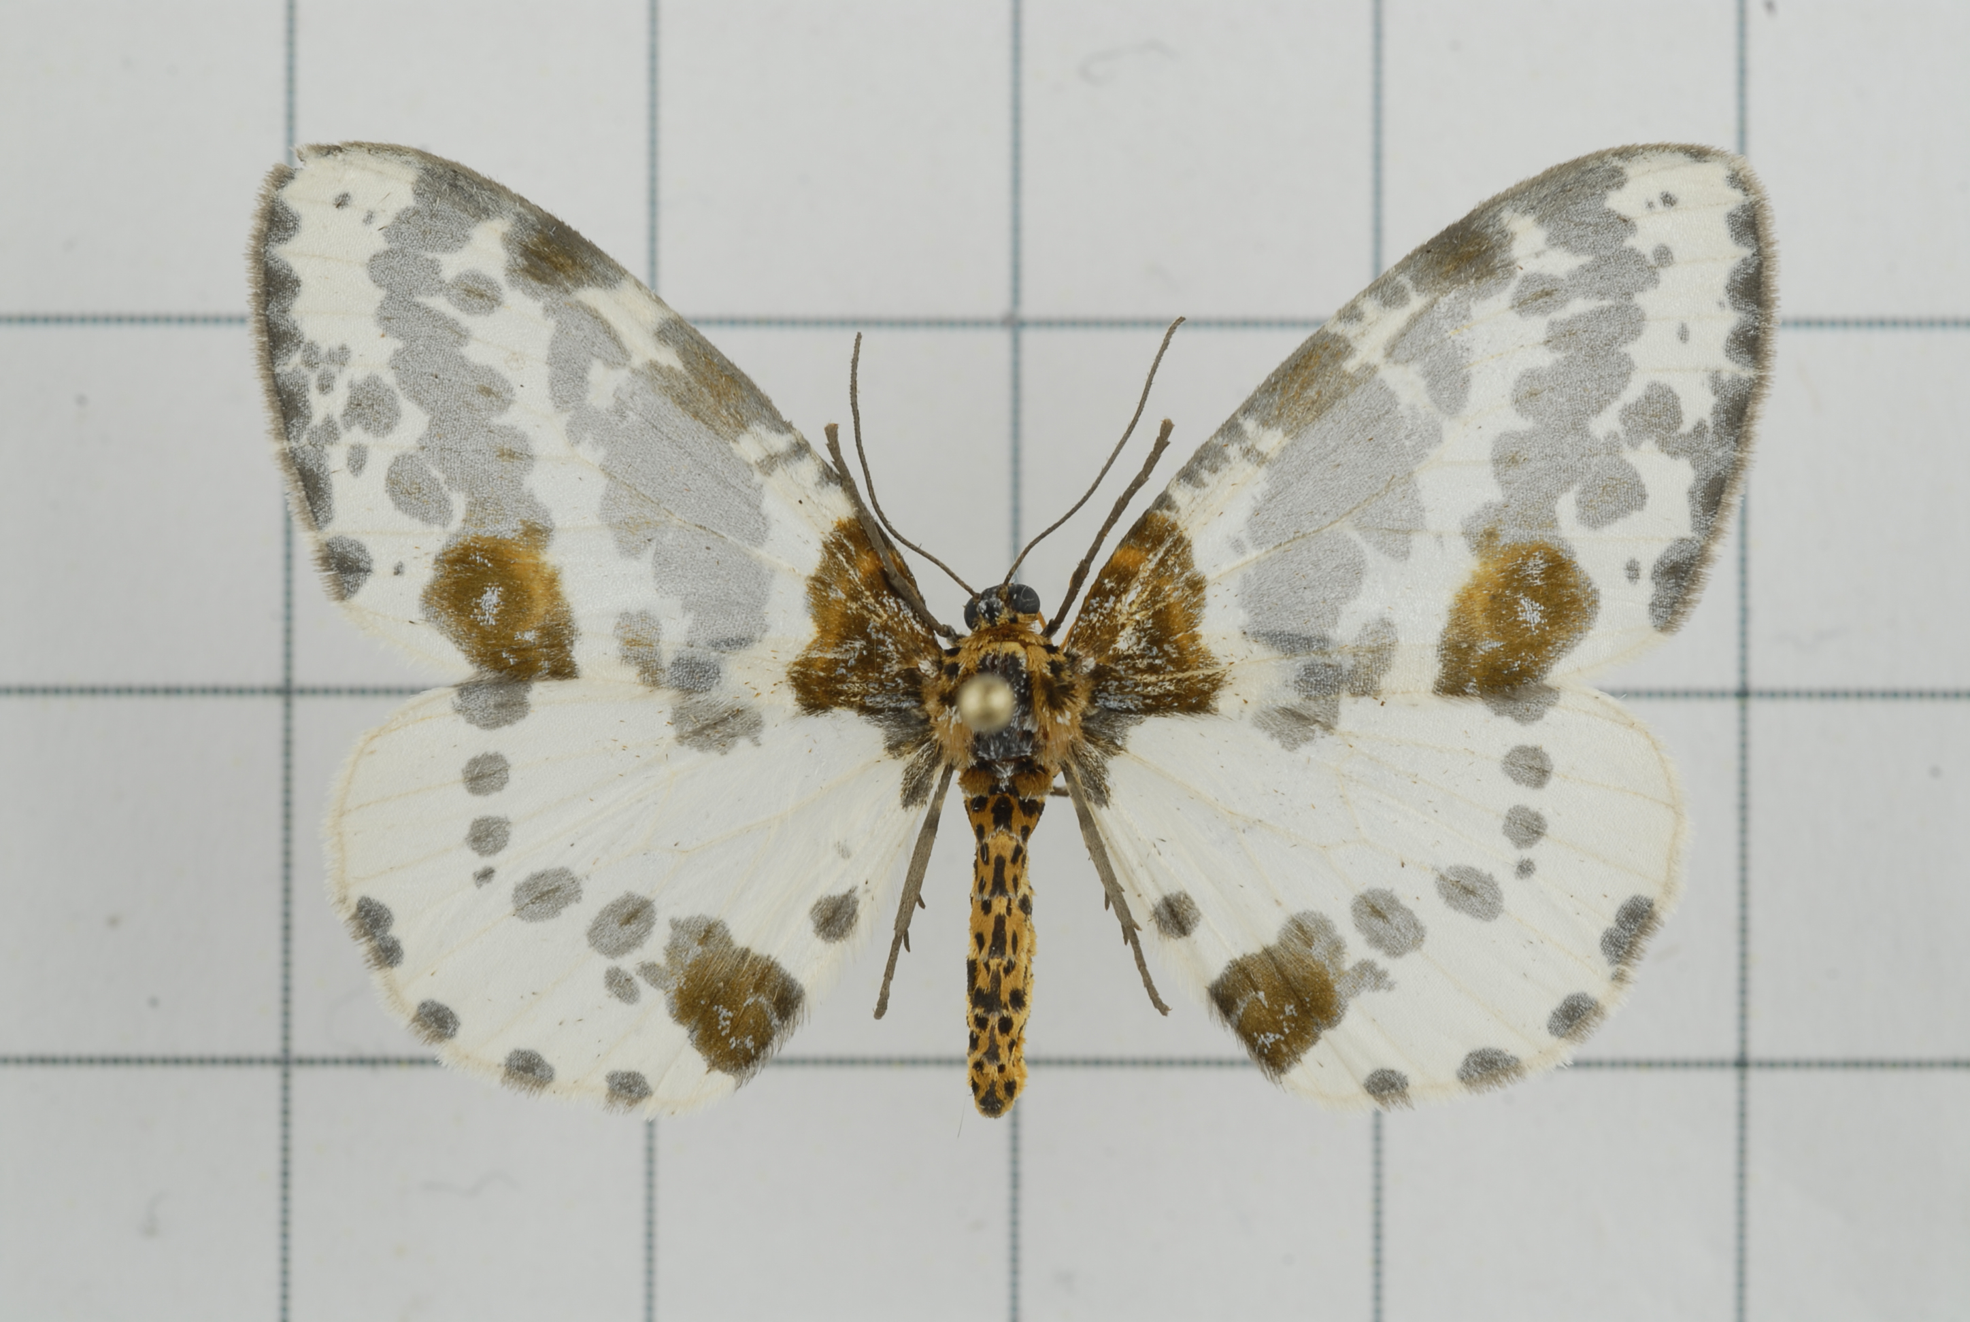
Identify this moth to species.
Abraxas tenellula
